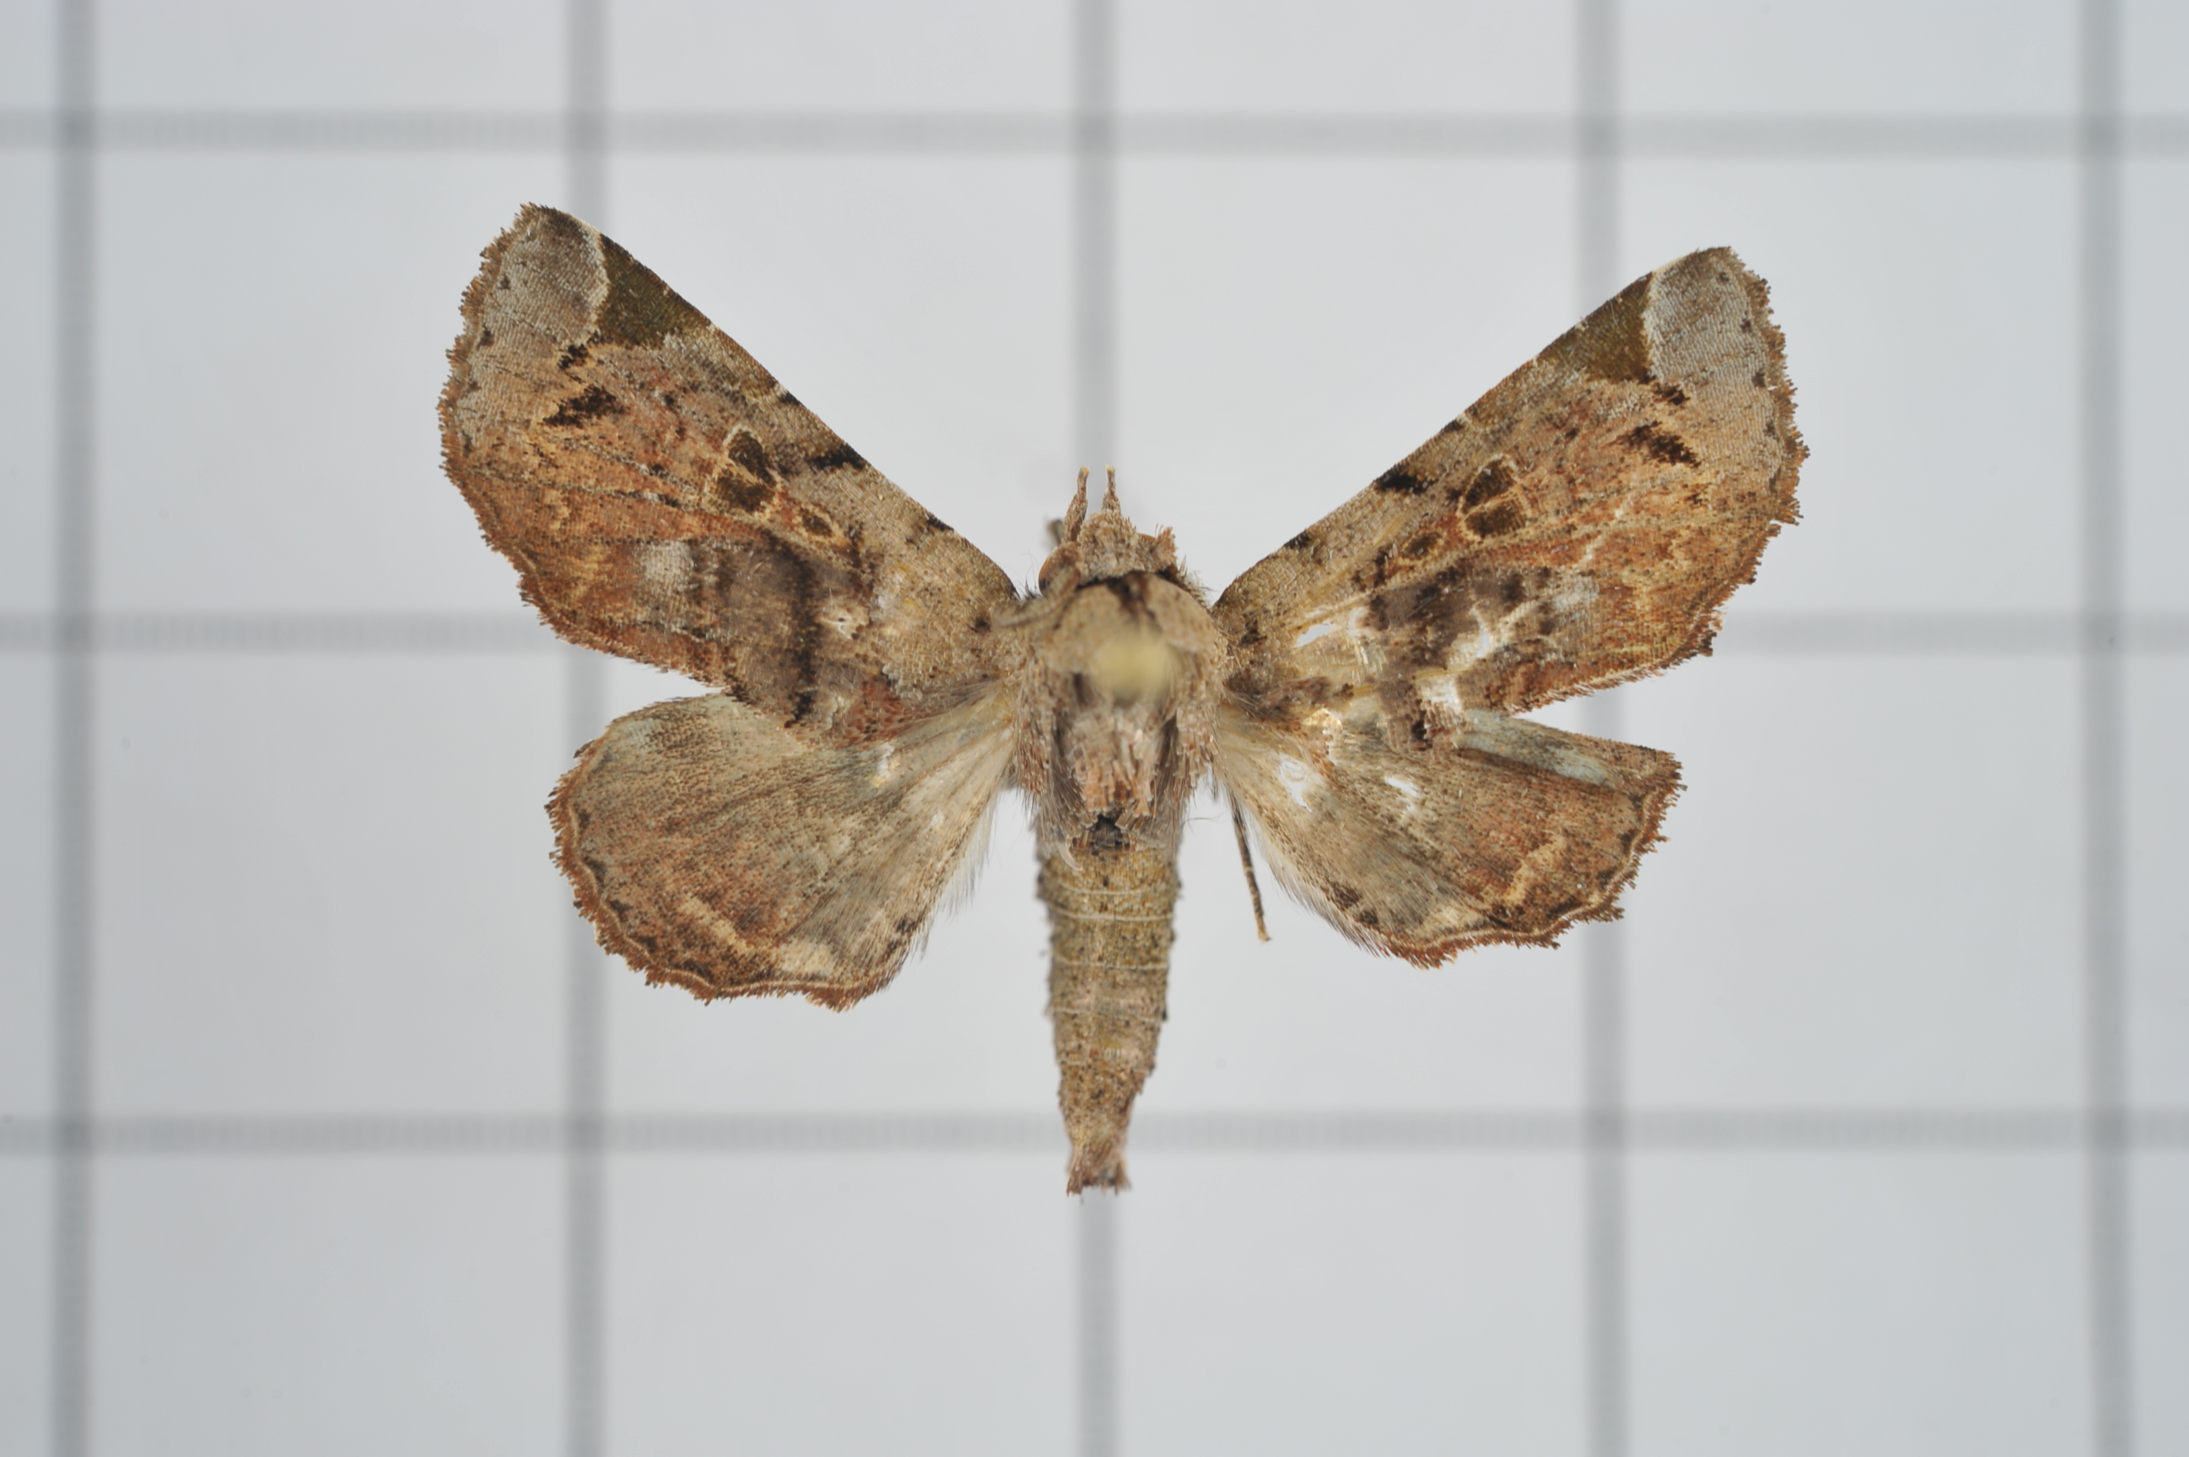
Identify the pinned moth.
Atacira affinis
